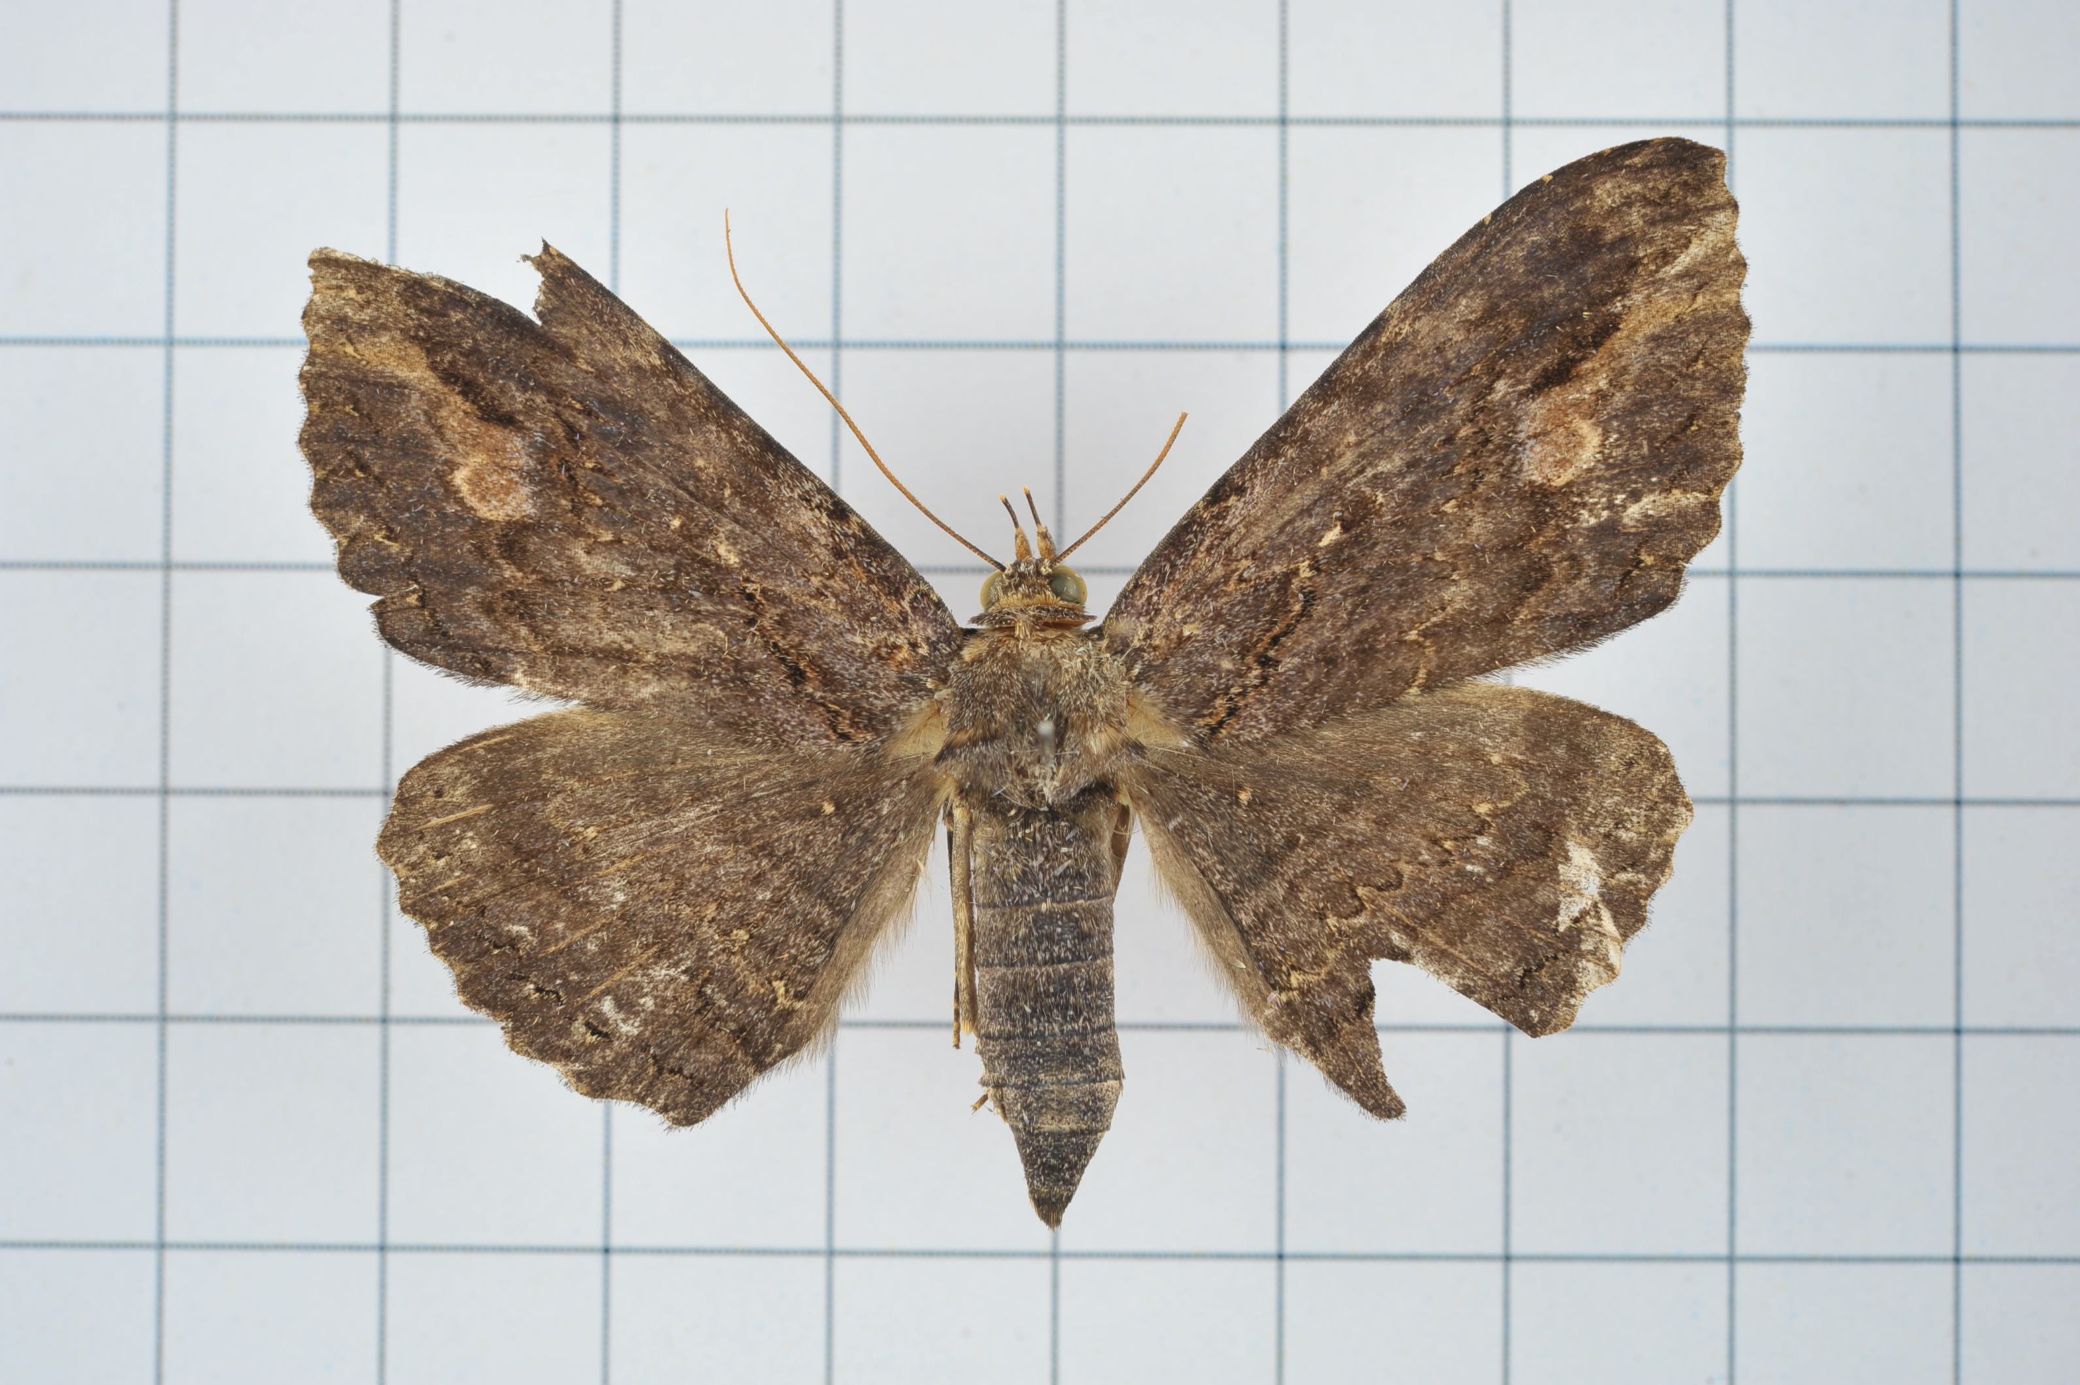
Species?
Anisoneura salebrosa
